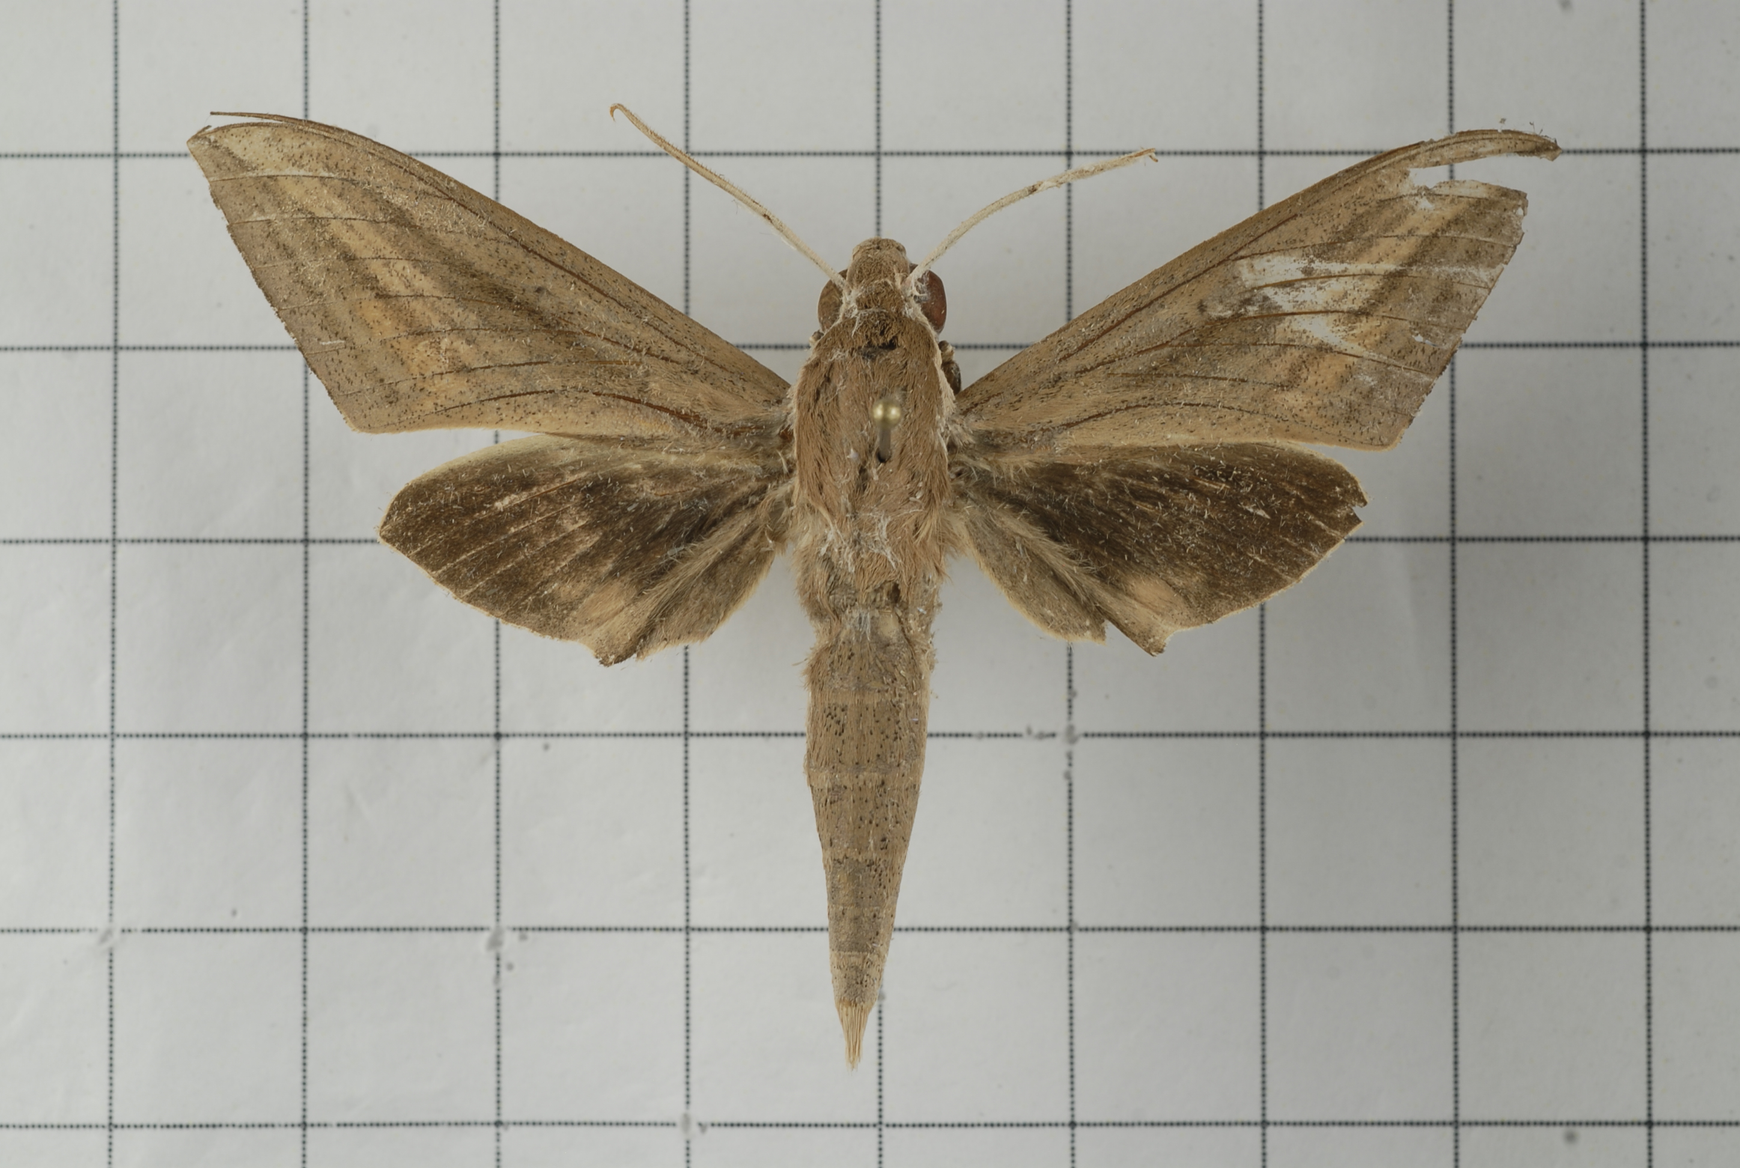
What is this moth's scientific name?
Theretra lucasii
